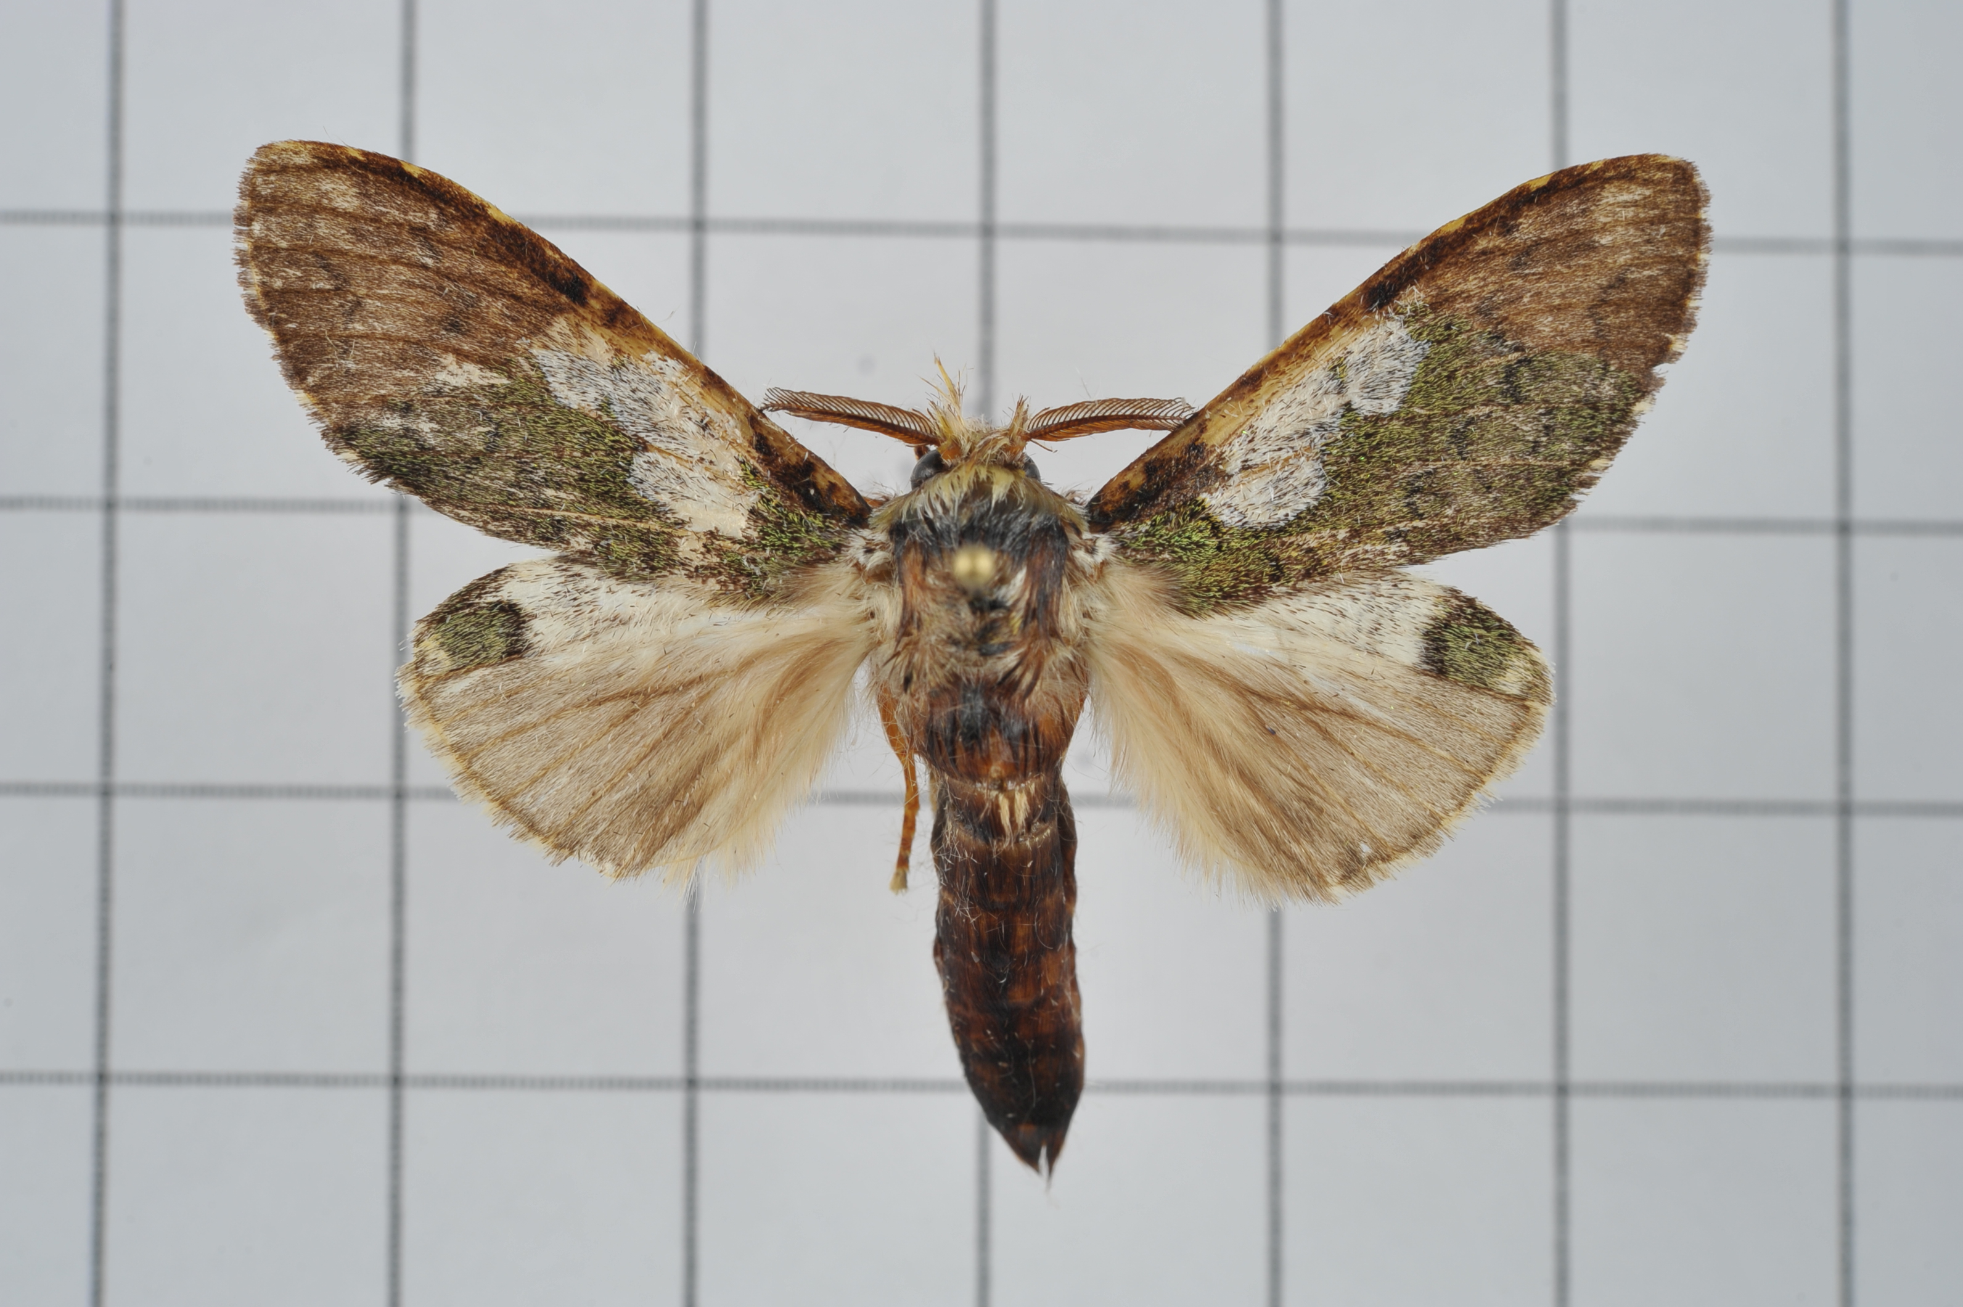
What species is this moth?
Syntypistis comatus
